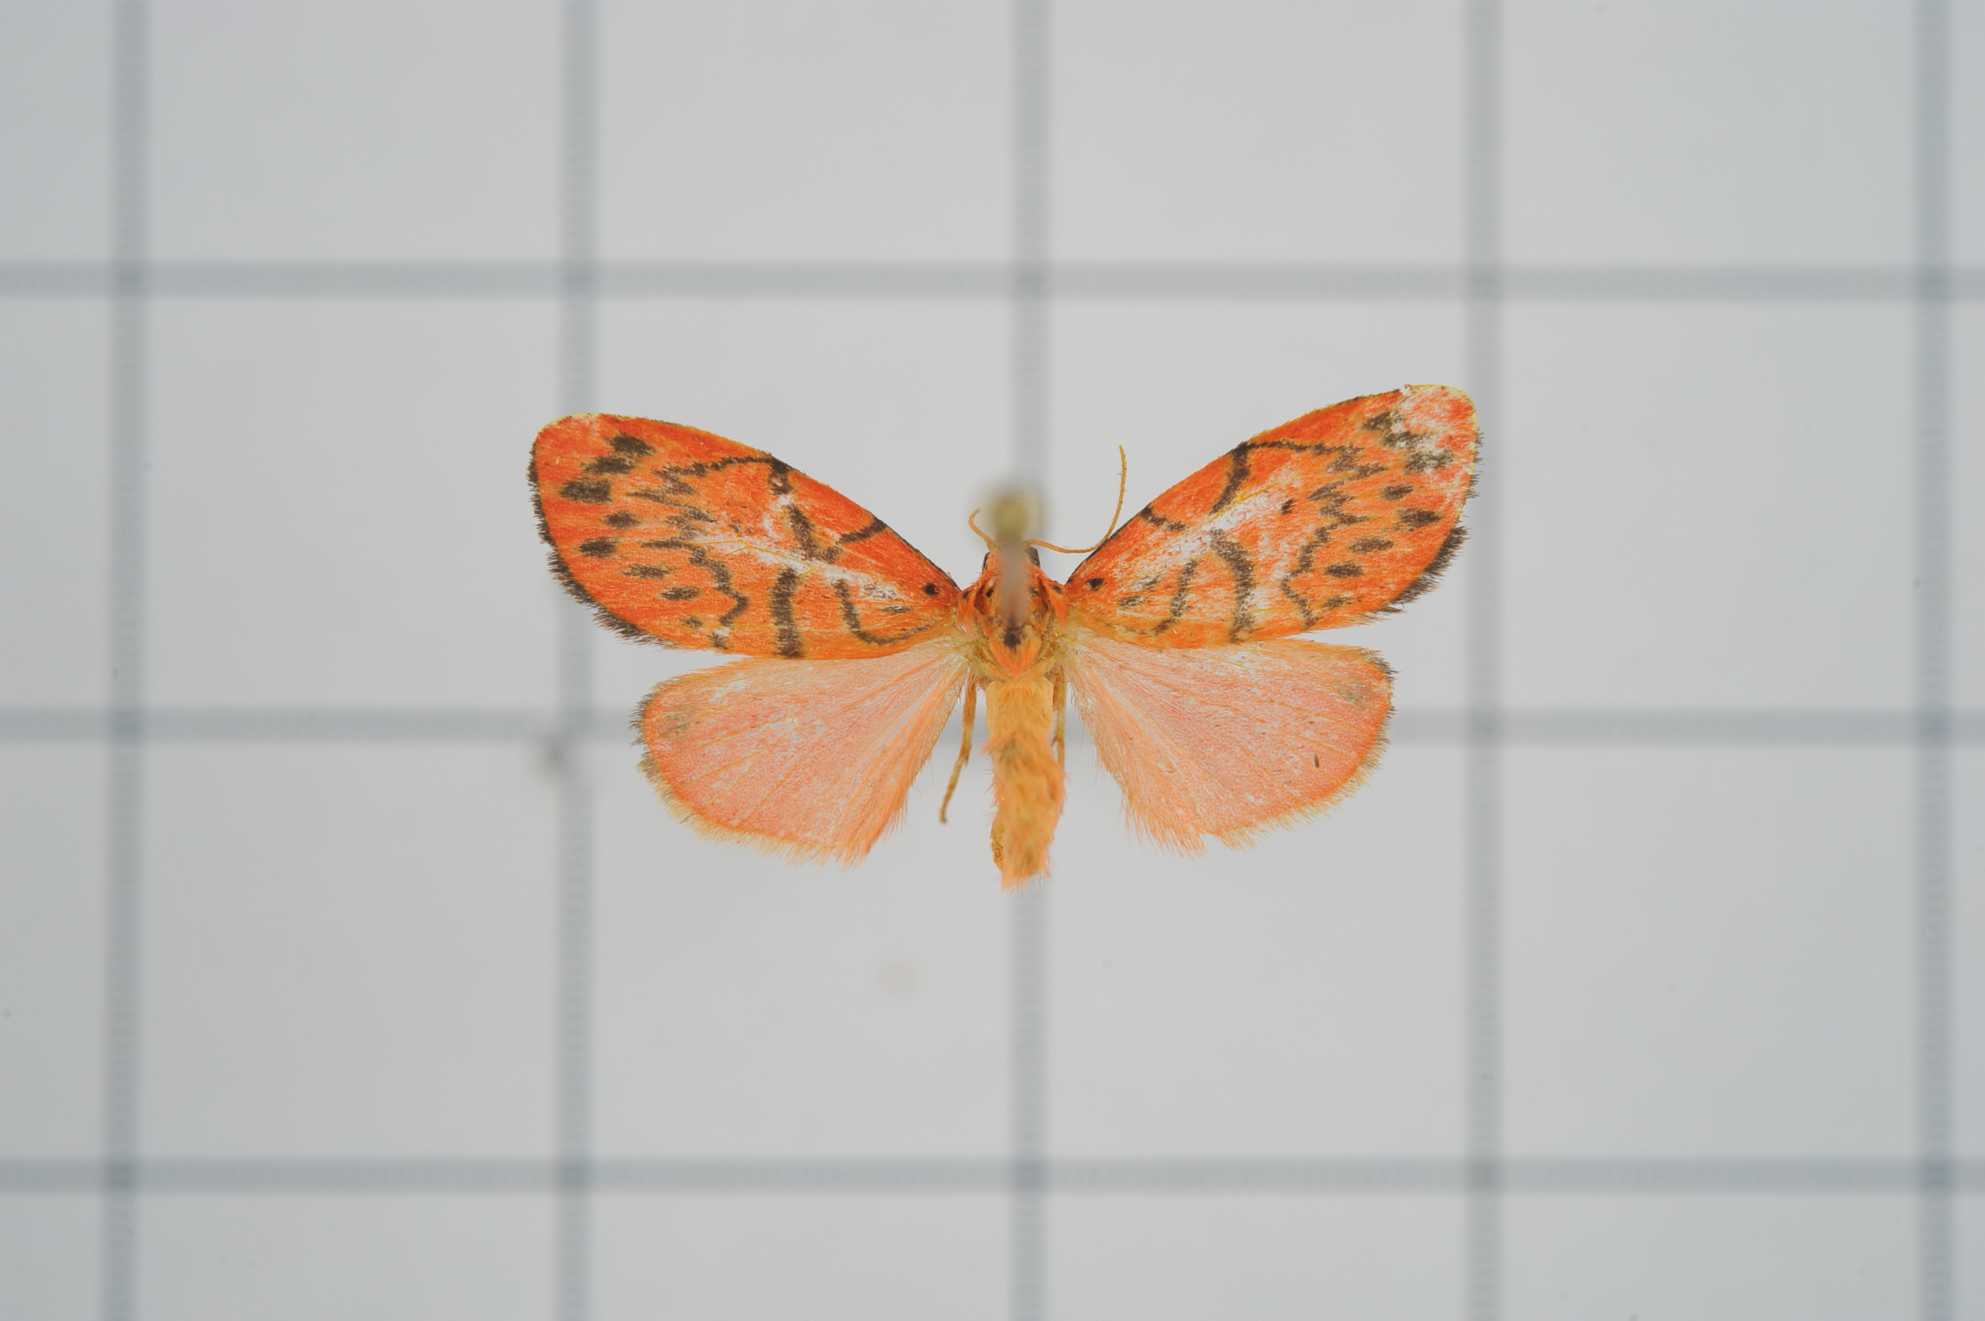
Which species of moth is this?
Aberrasine lichenshihi
